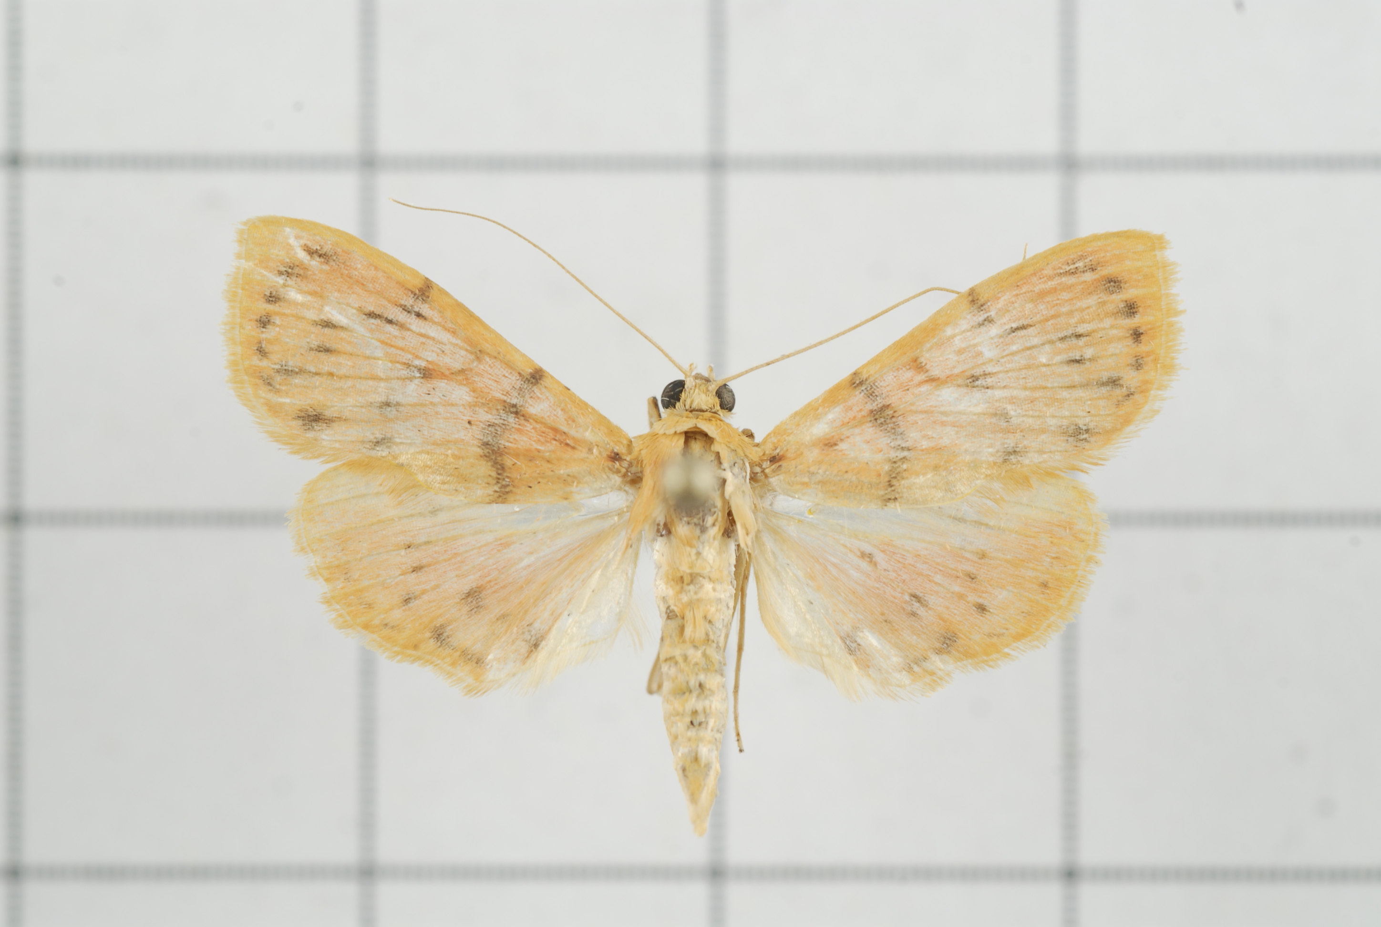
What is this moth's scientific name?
Eusabena miltochristalis
